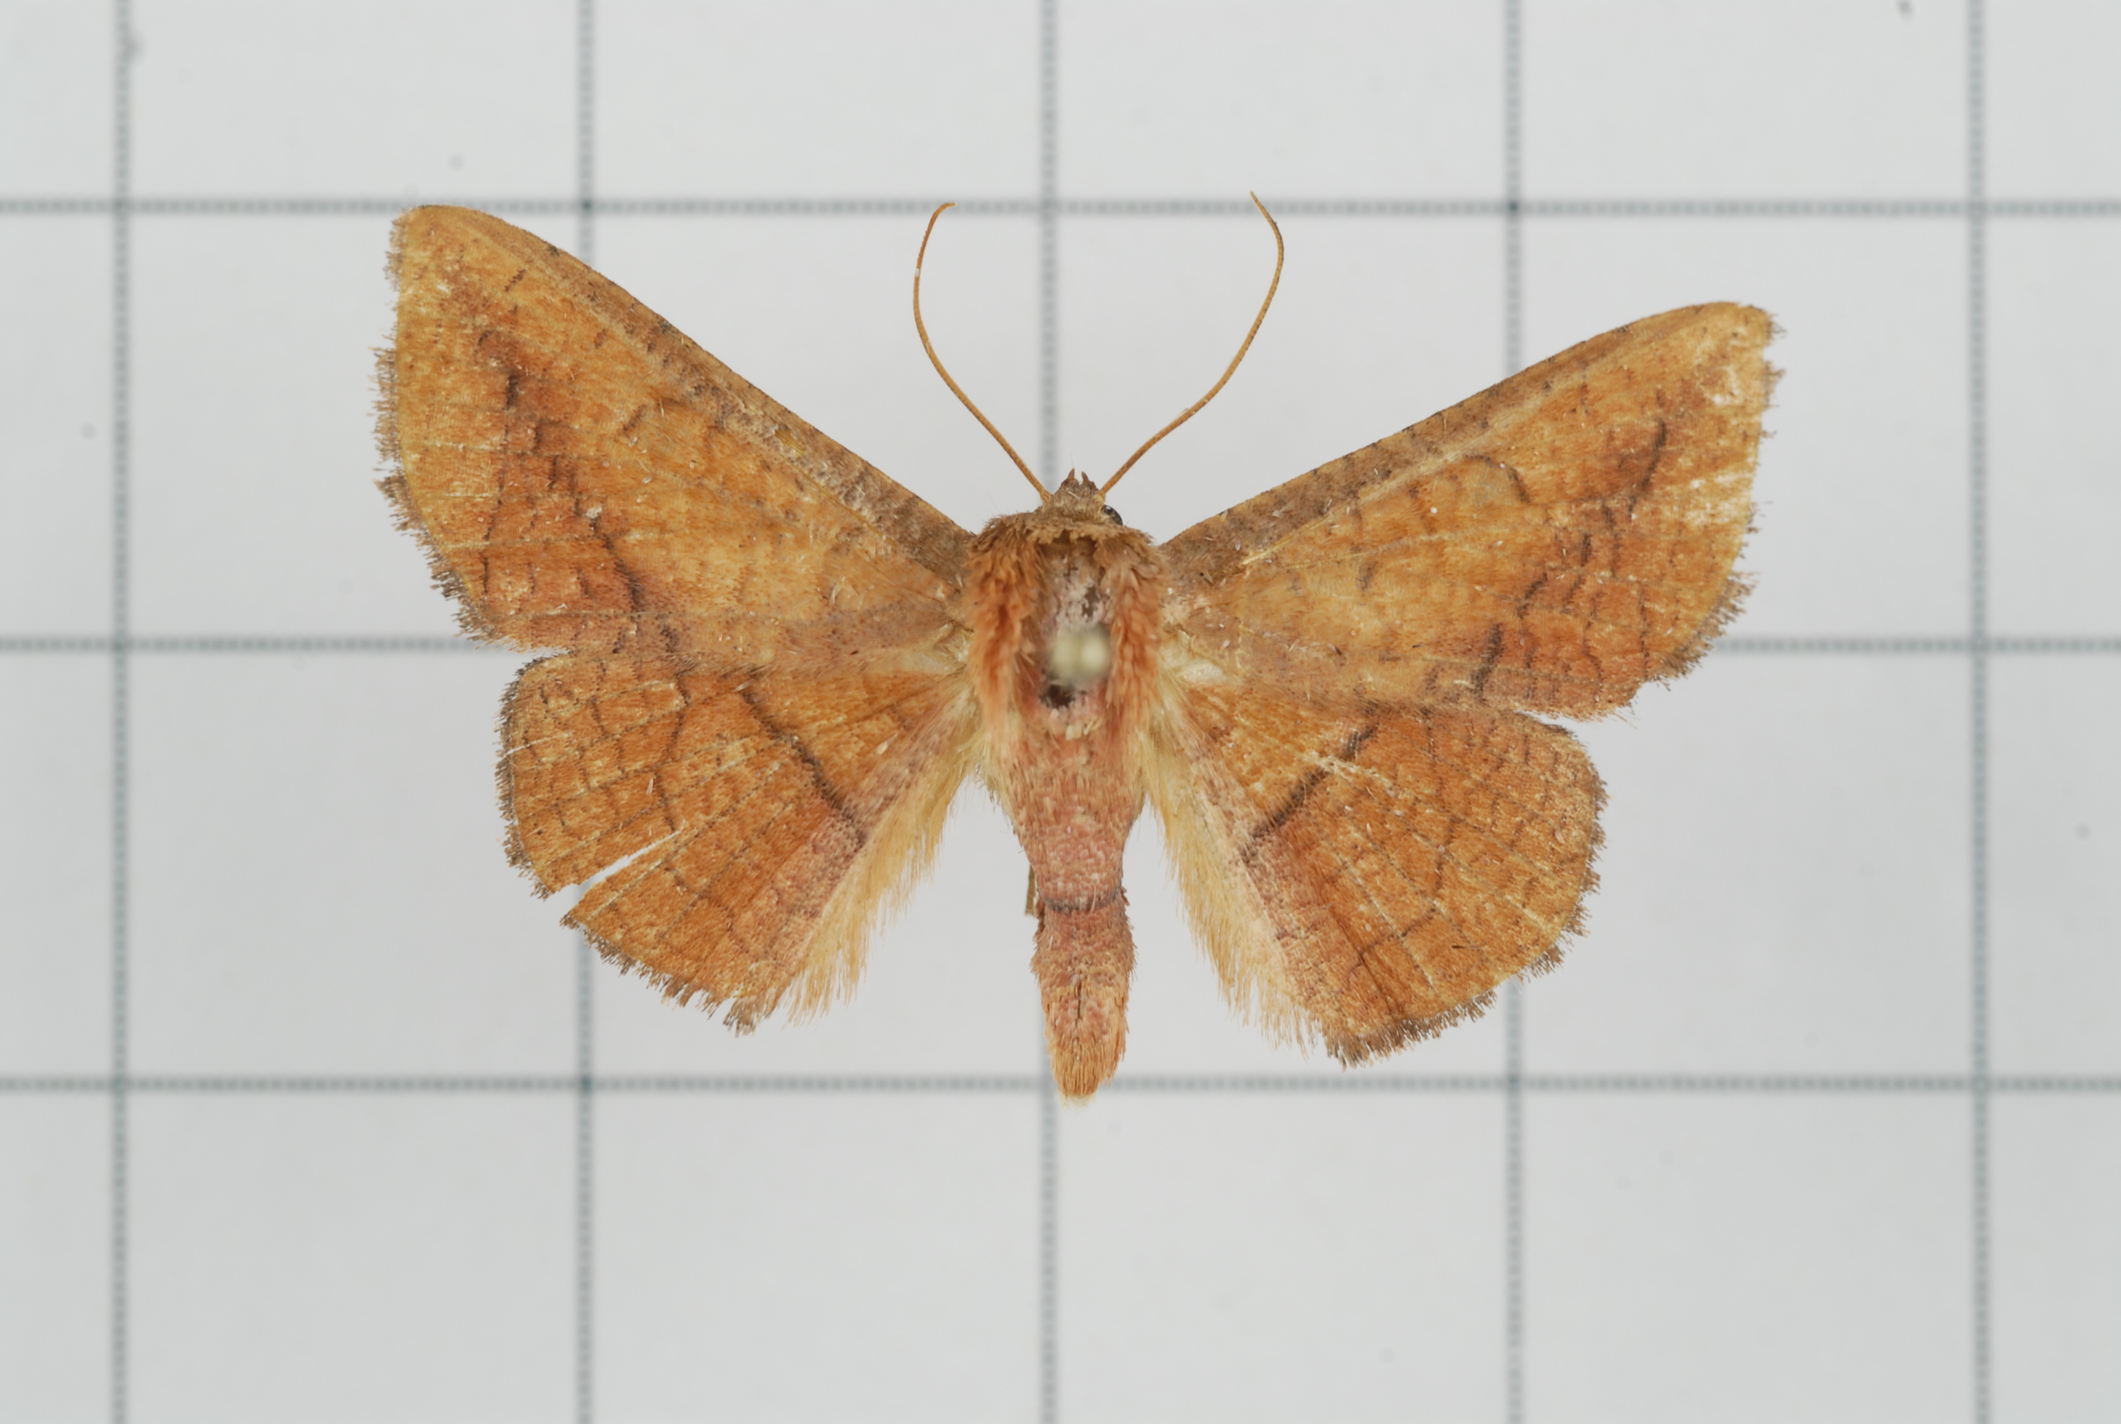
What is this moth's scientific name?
Sonagara strigipennis
